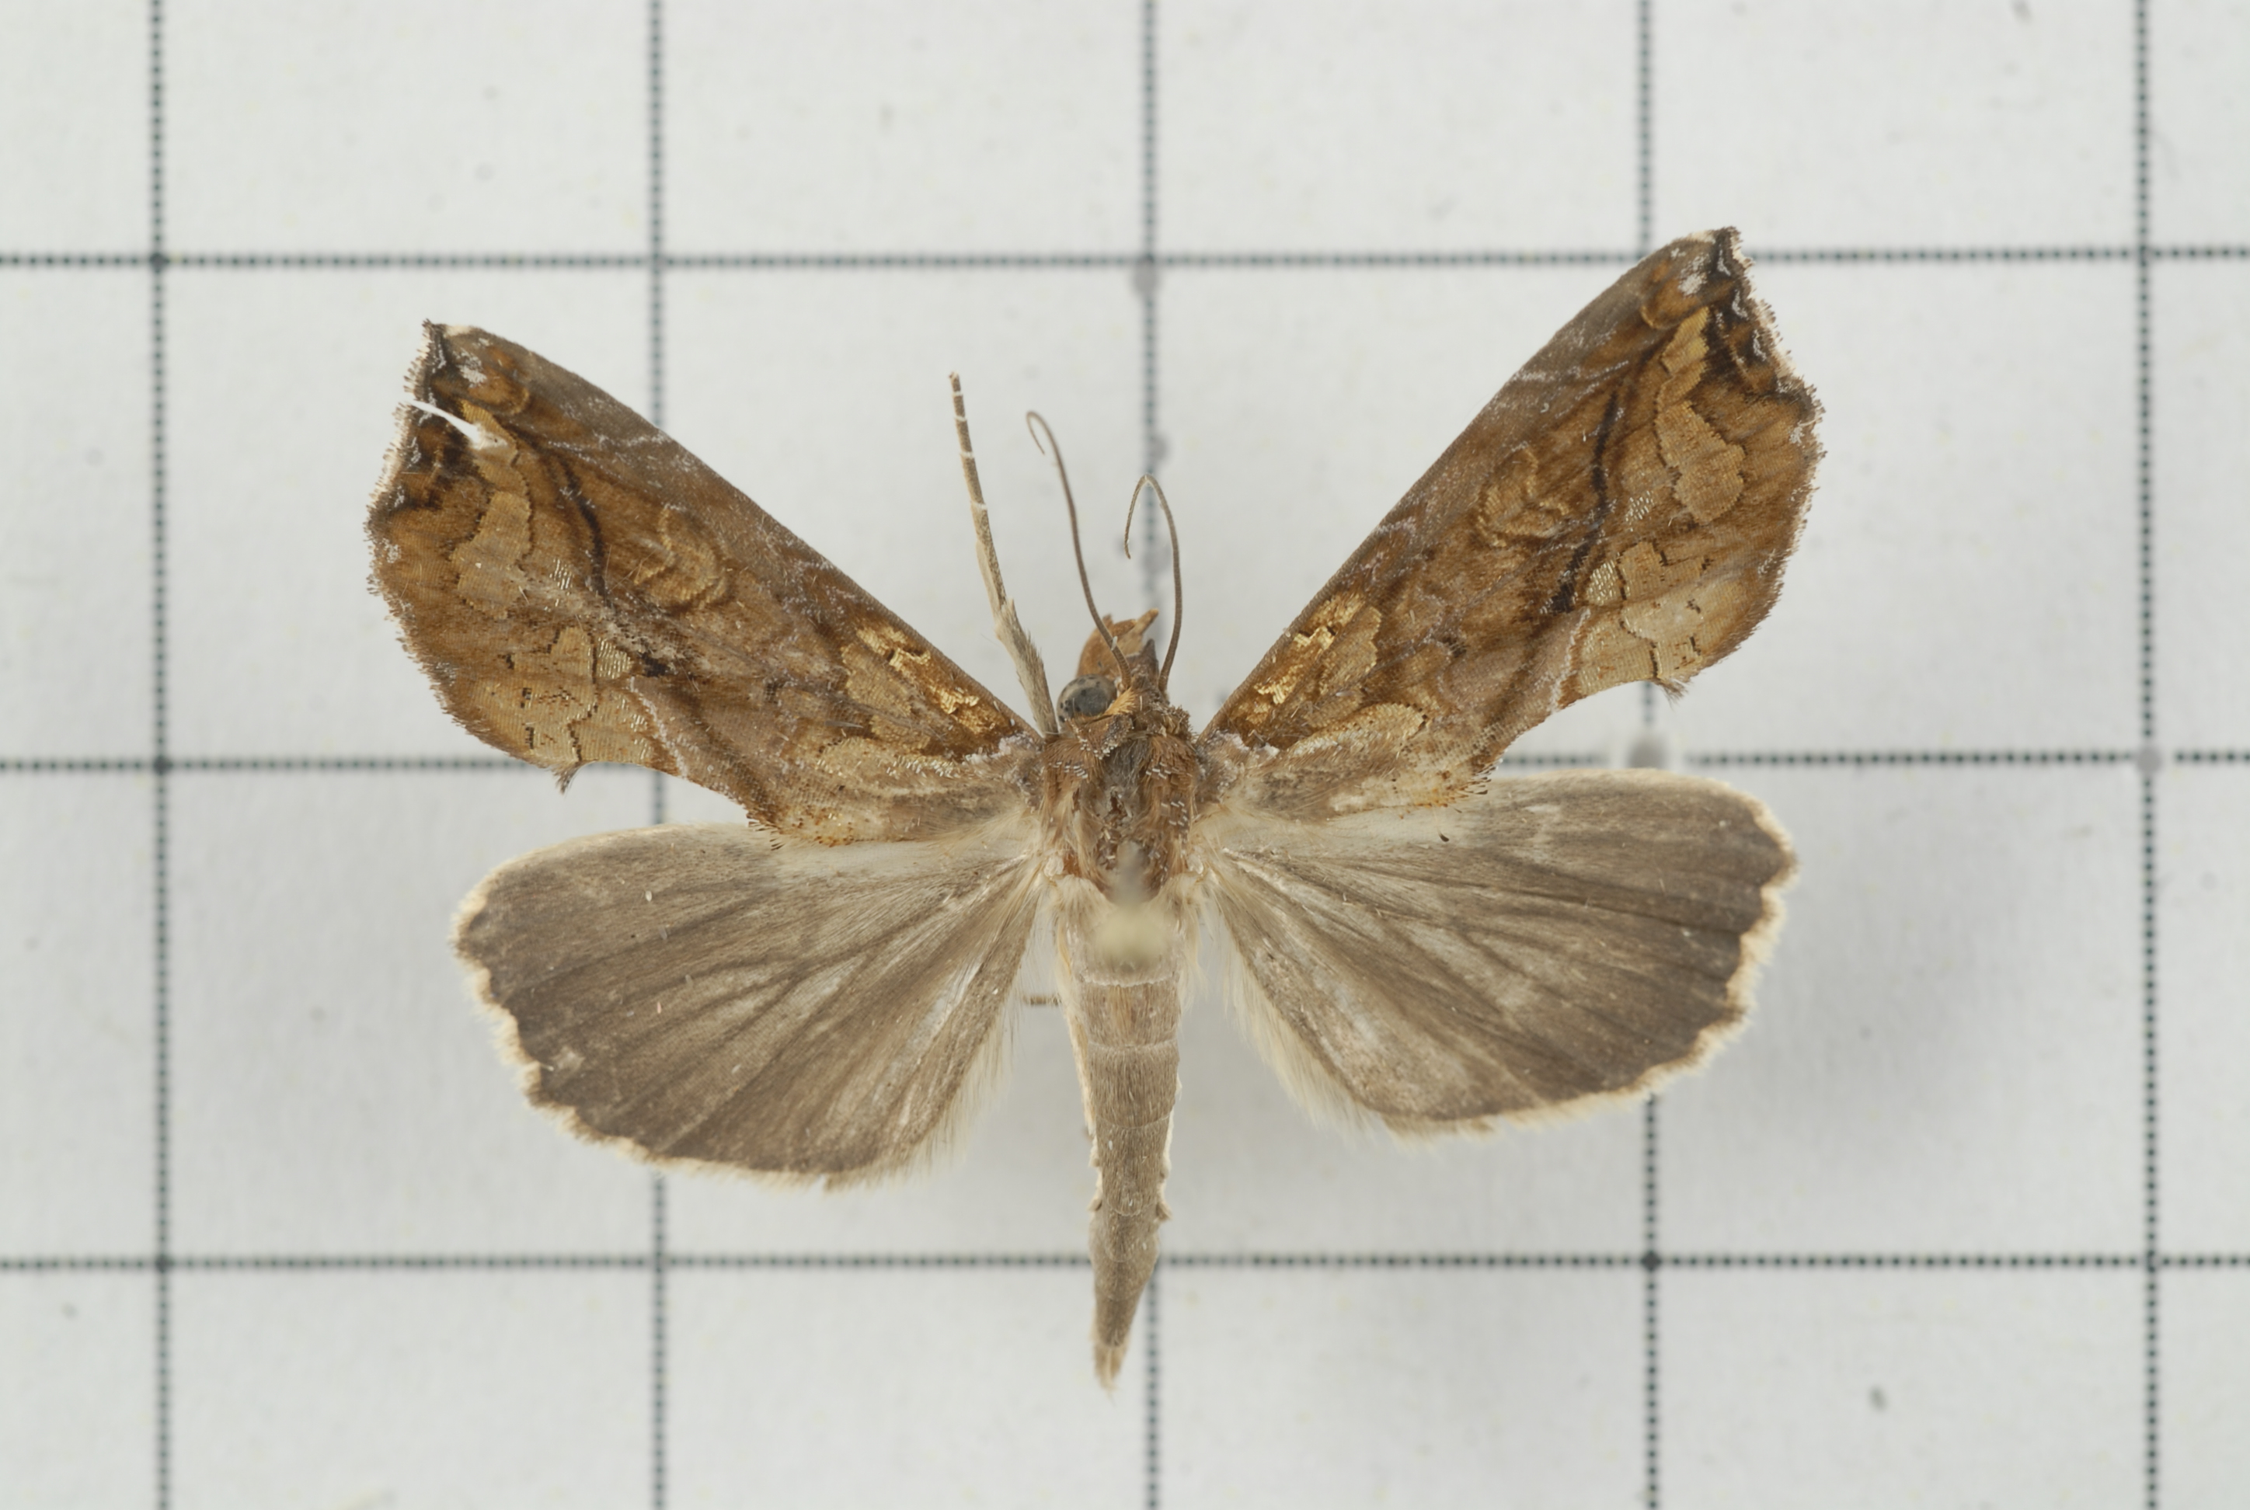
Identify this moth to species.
Plusiodonta coelonota
